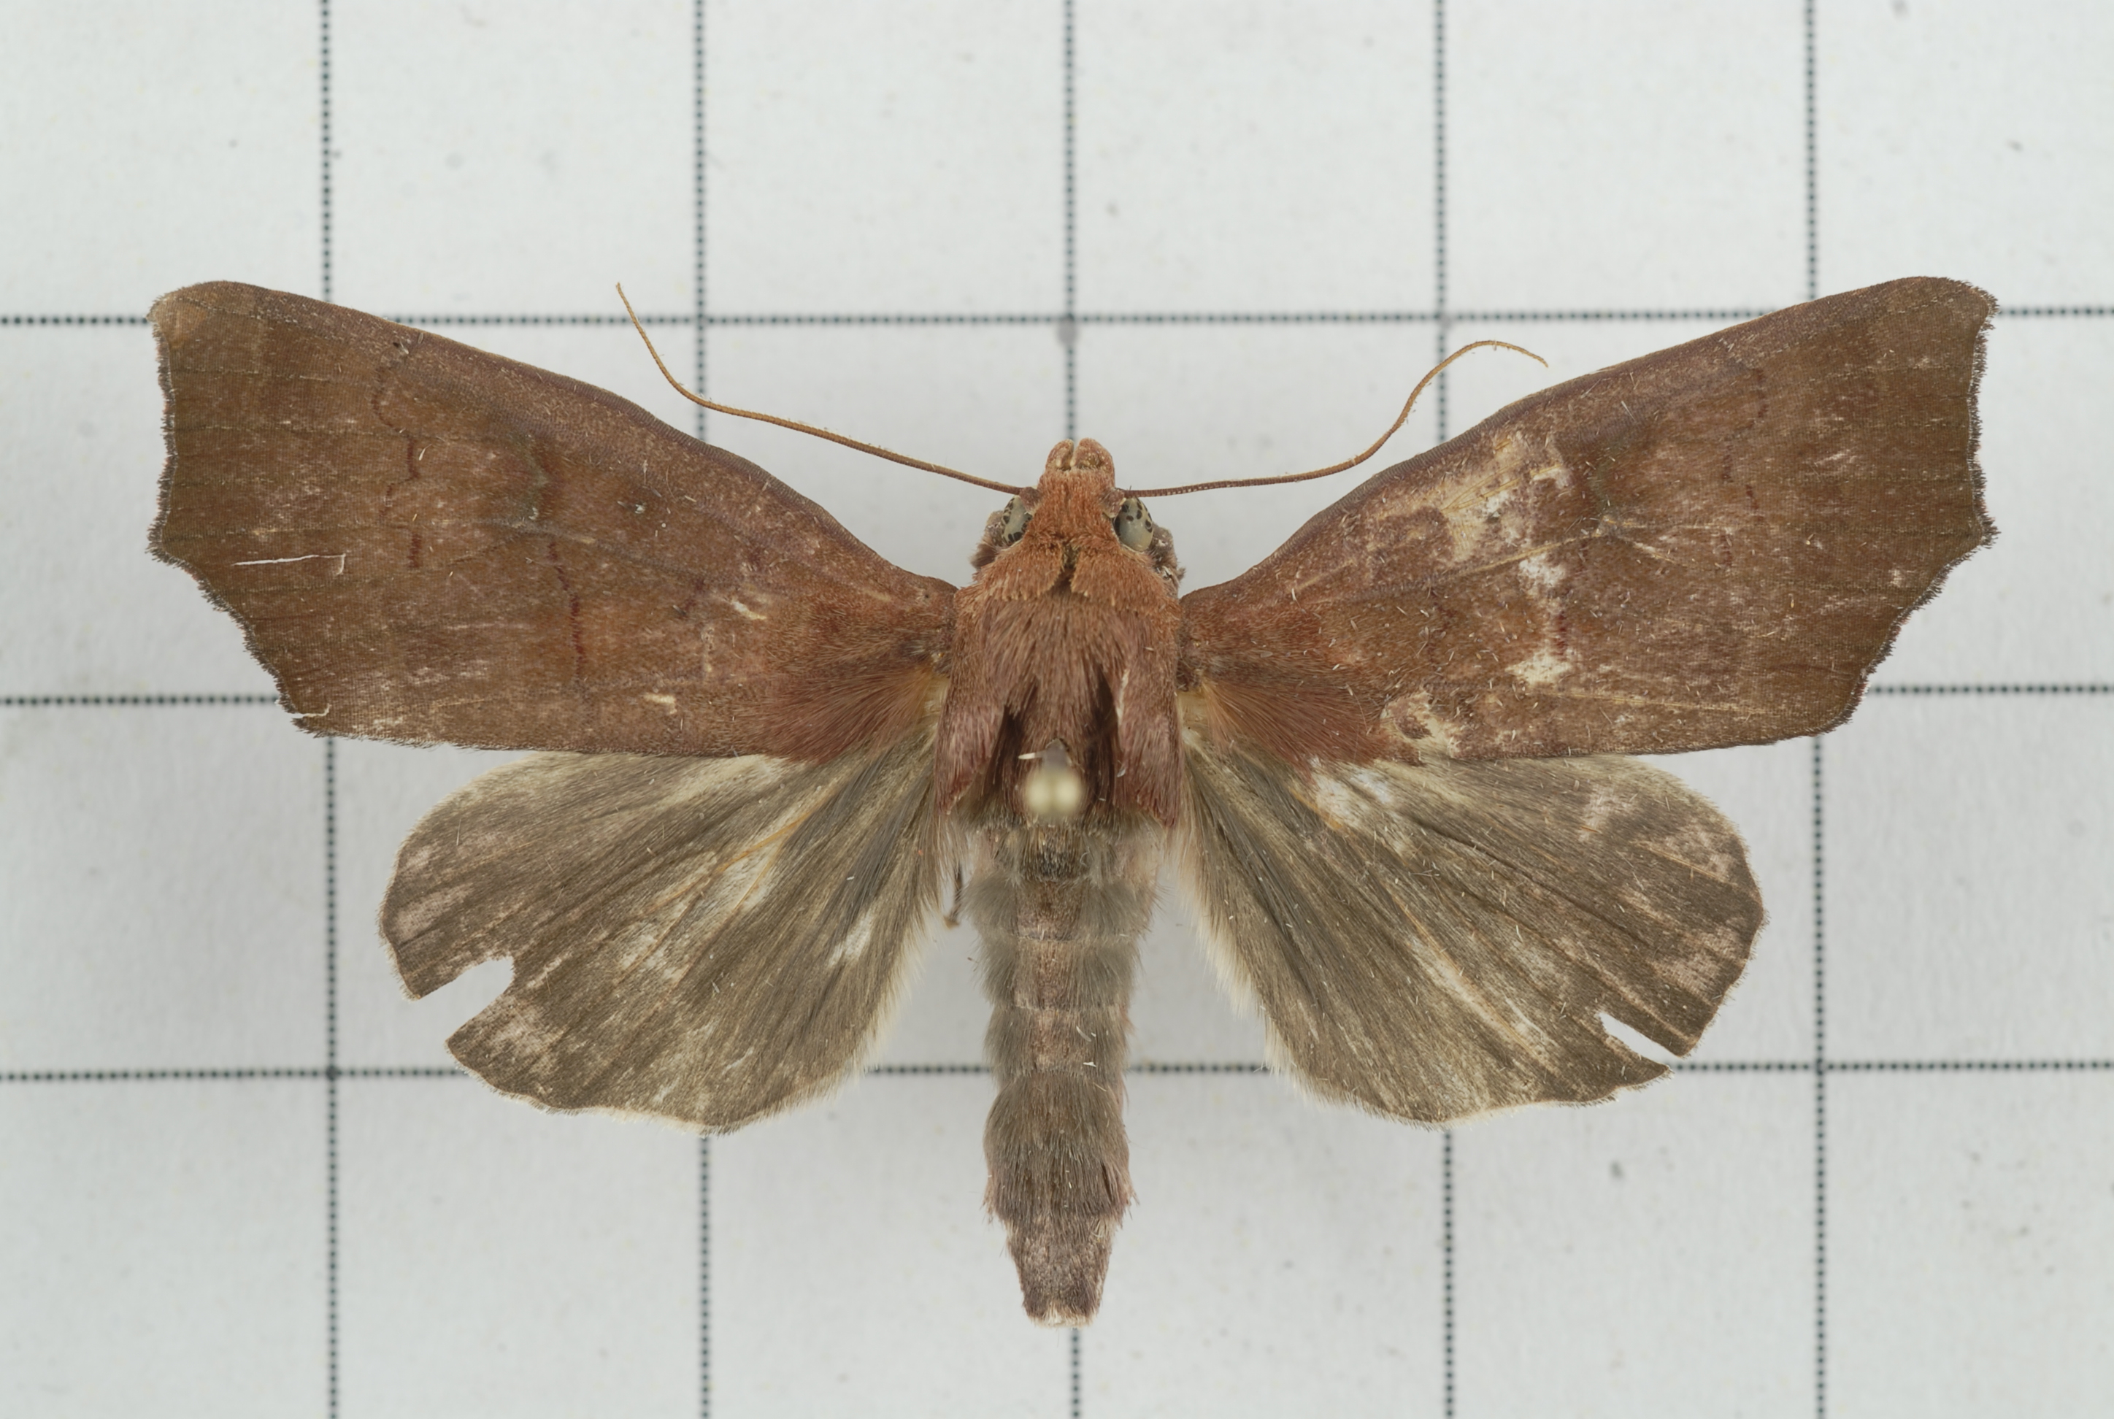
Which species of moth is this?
Rusicada privata
